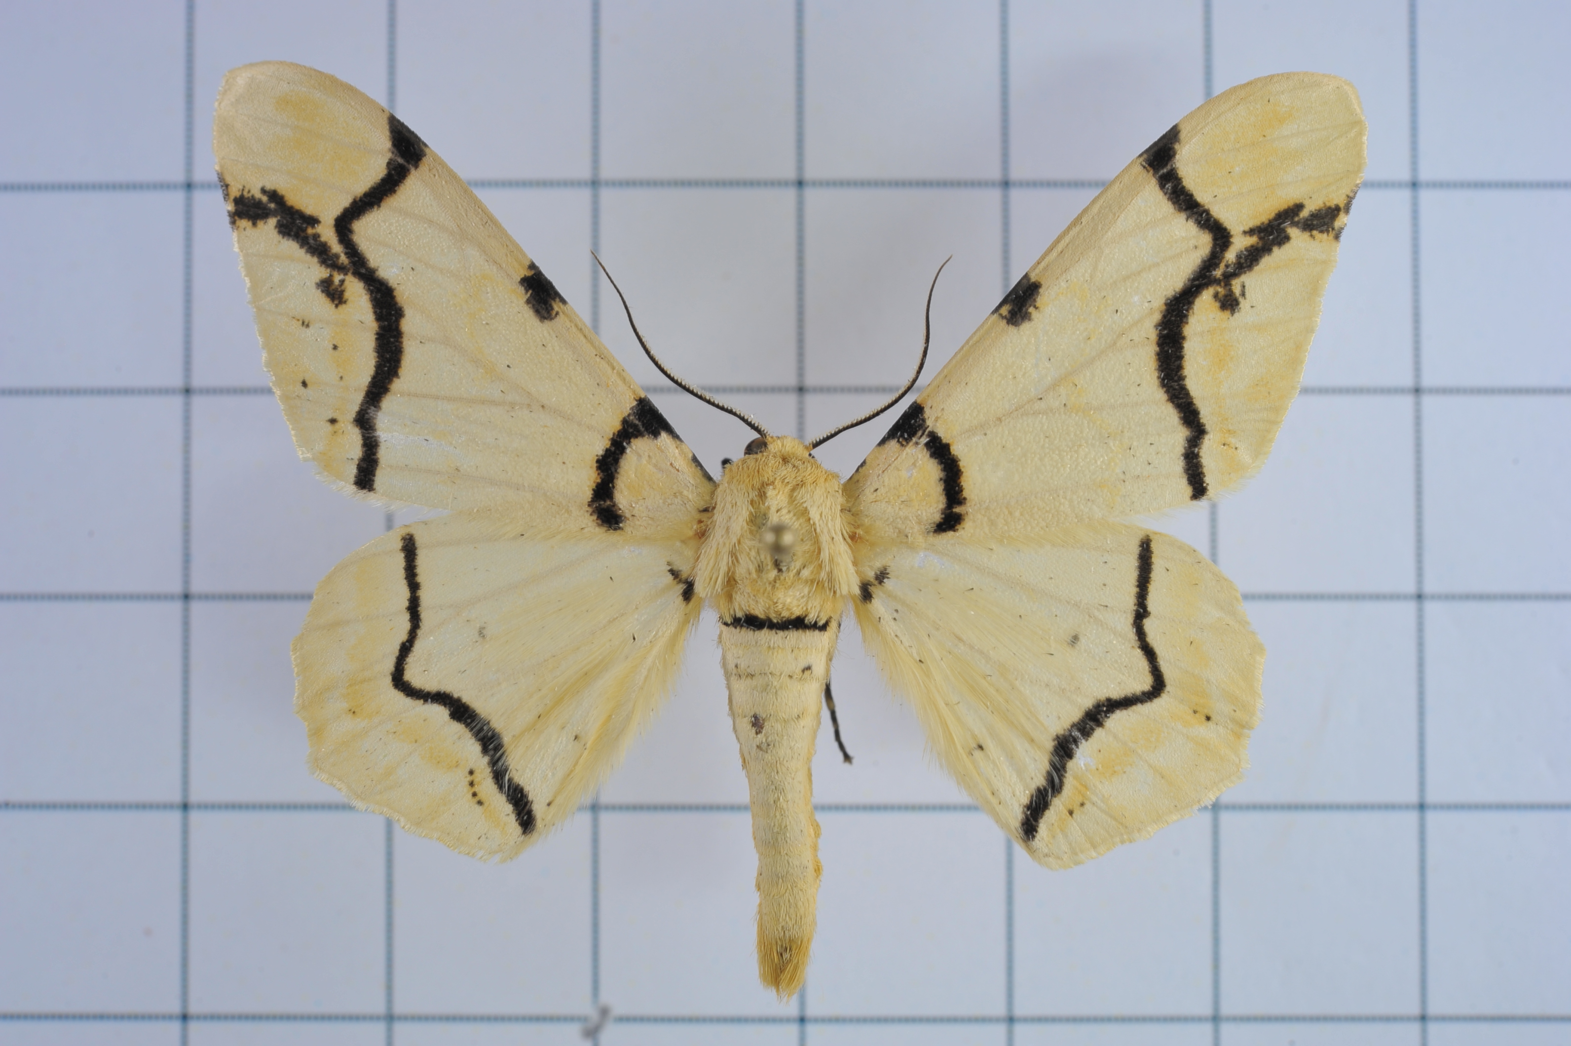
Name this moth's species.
Biston perclara
